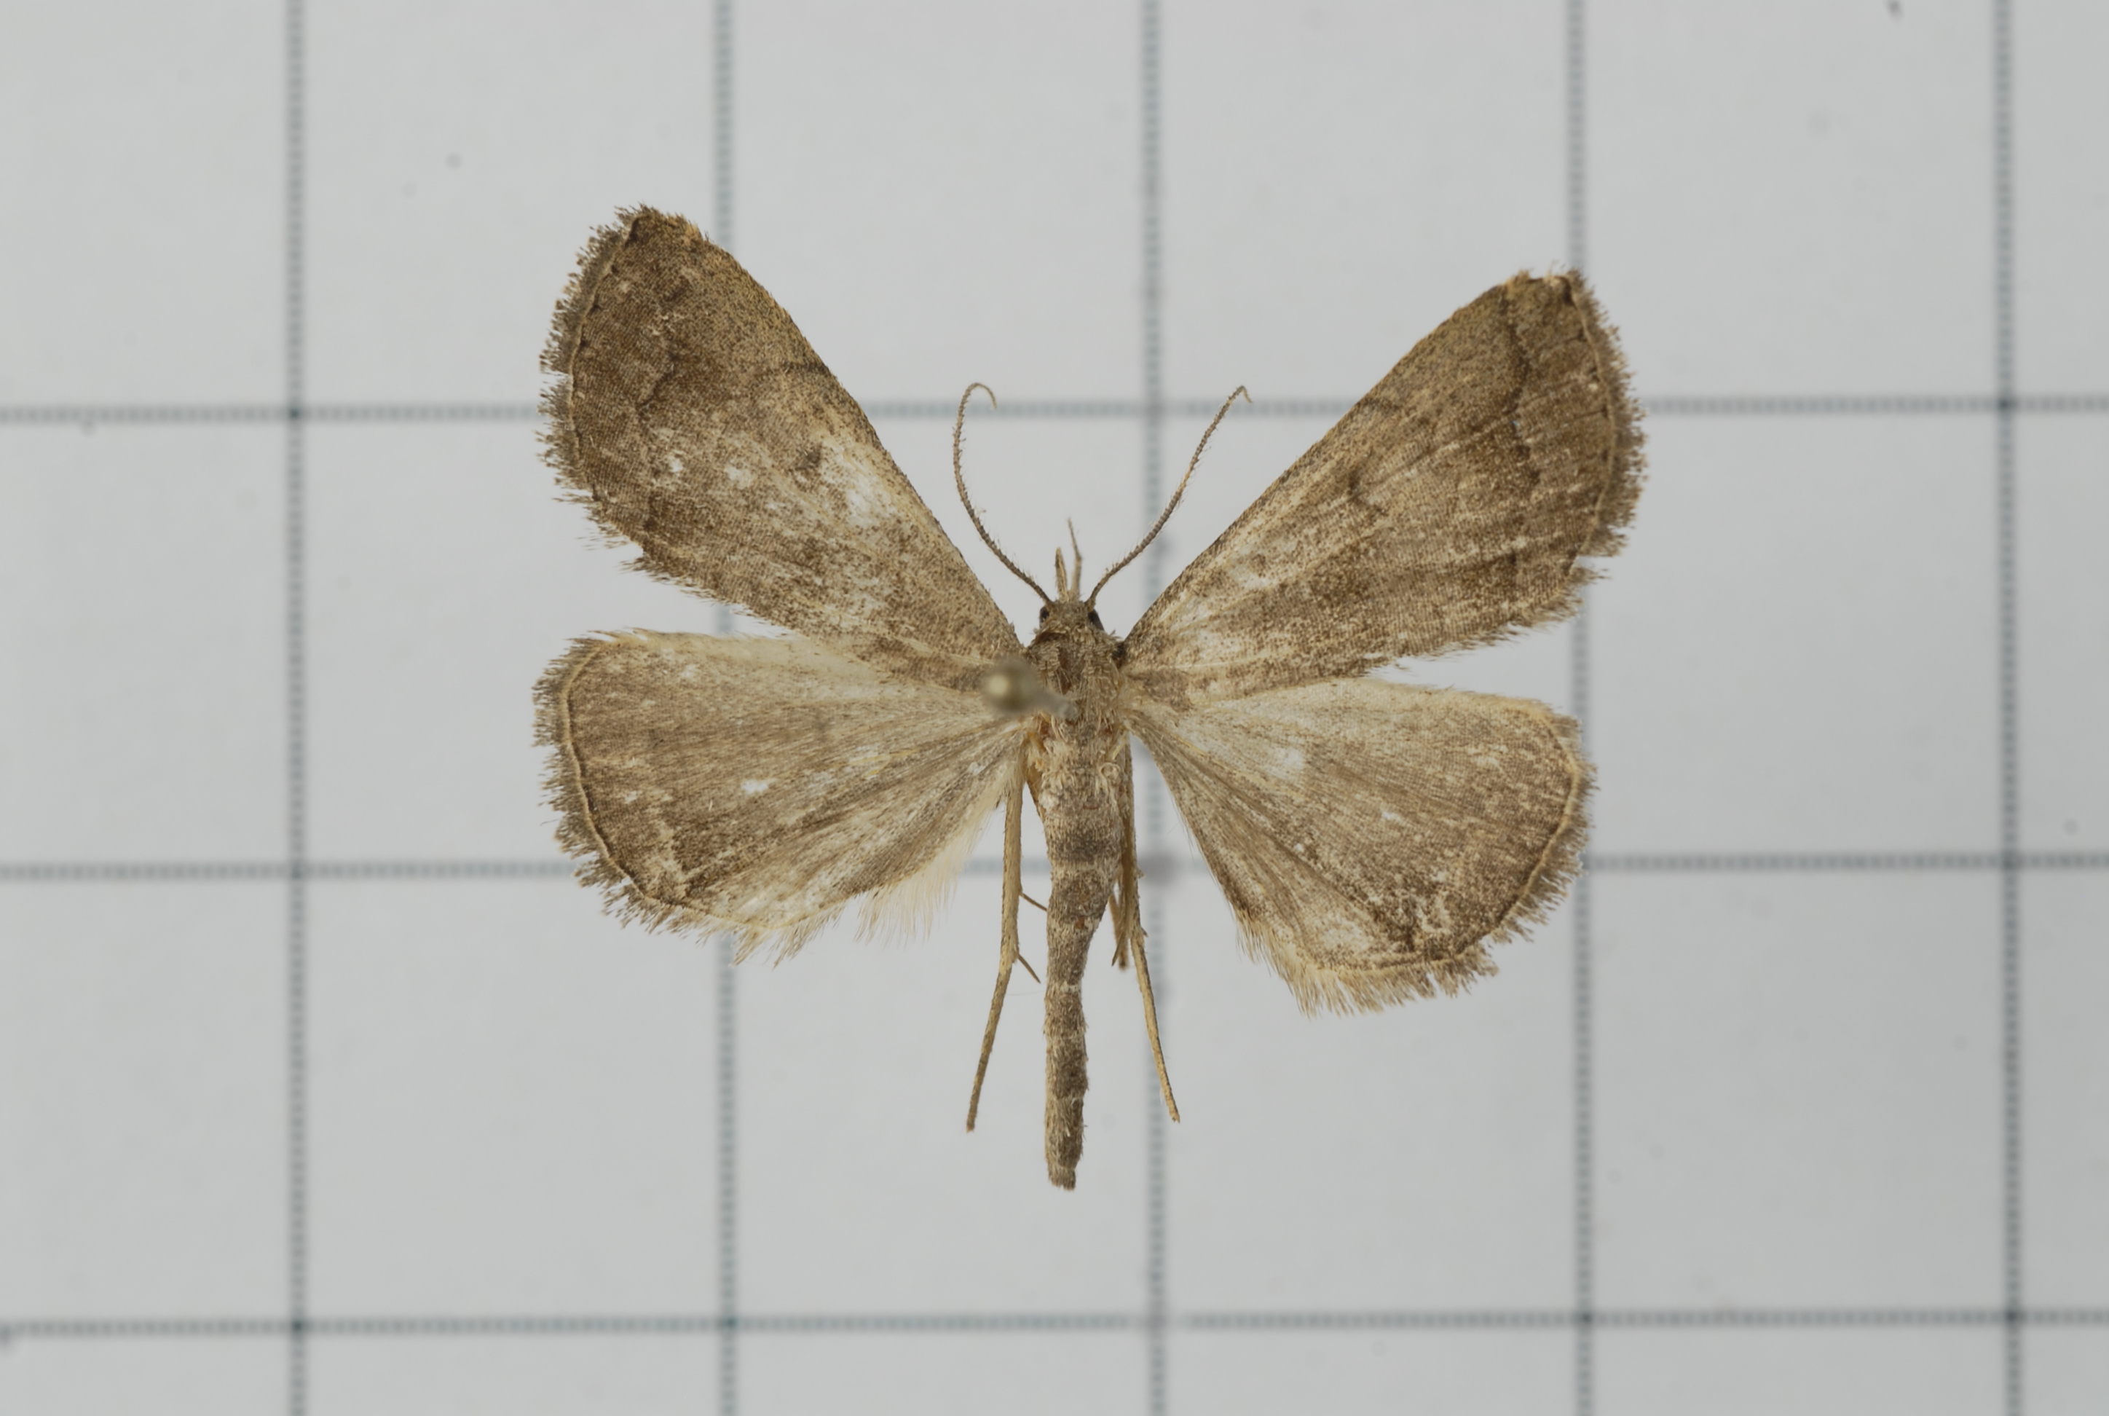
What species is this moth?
Herminia undulata
